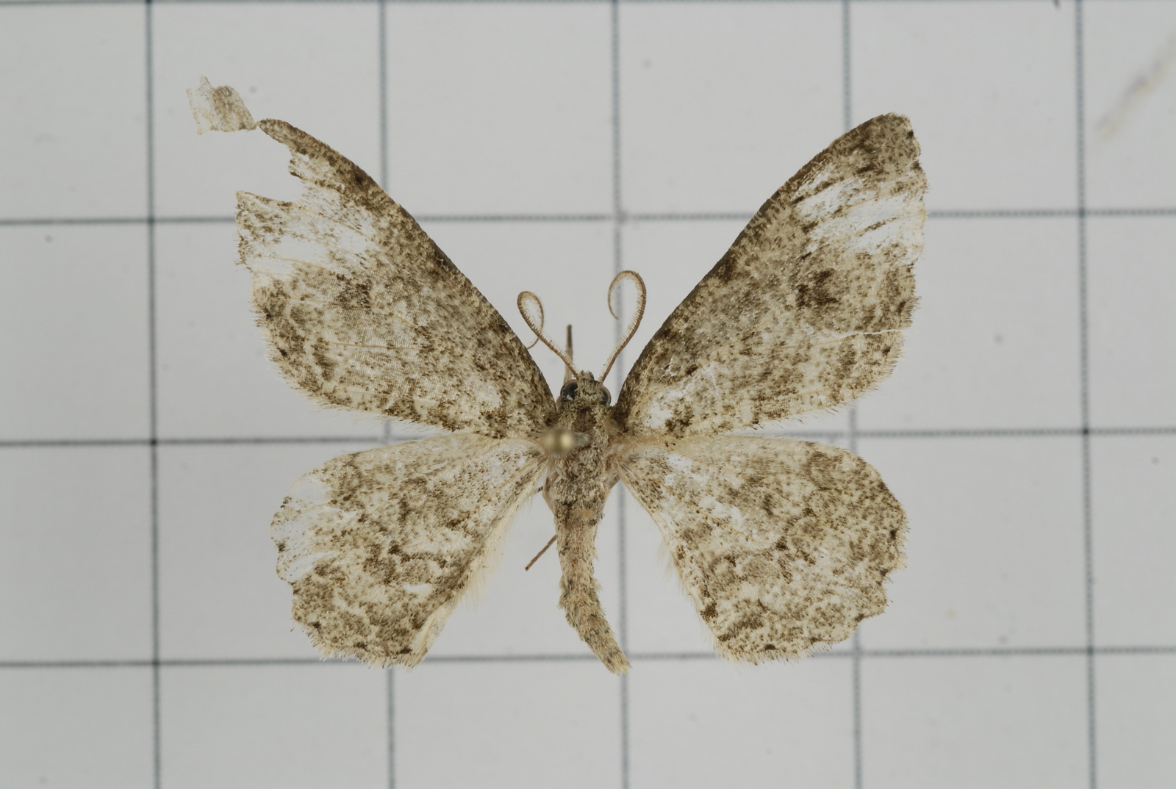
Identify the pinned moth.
Ectropis arizanensis
